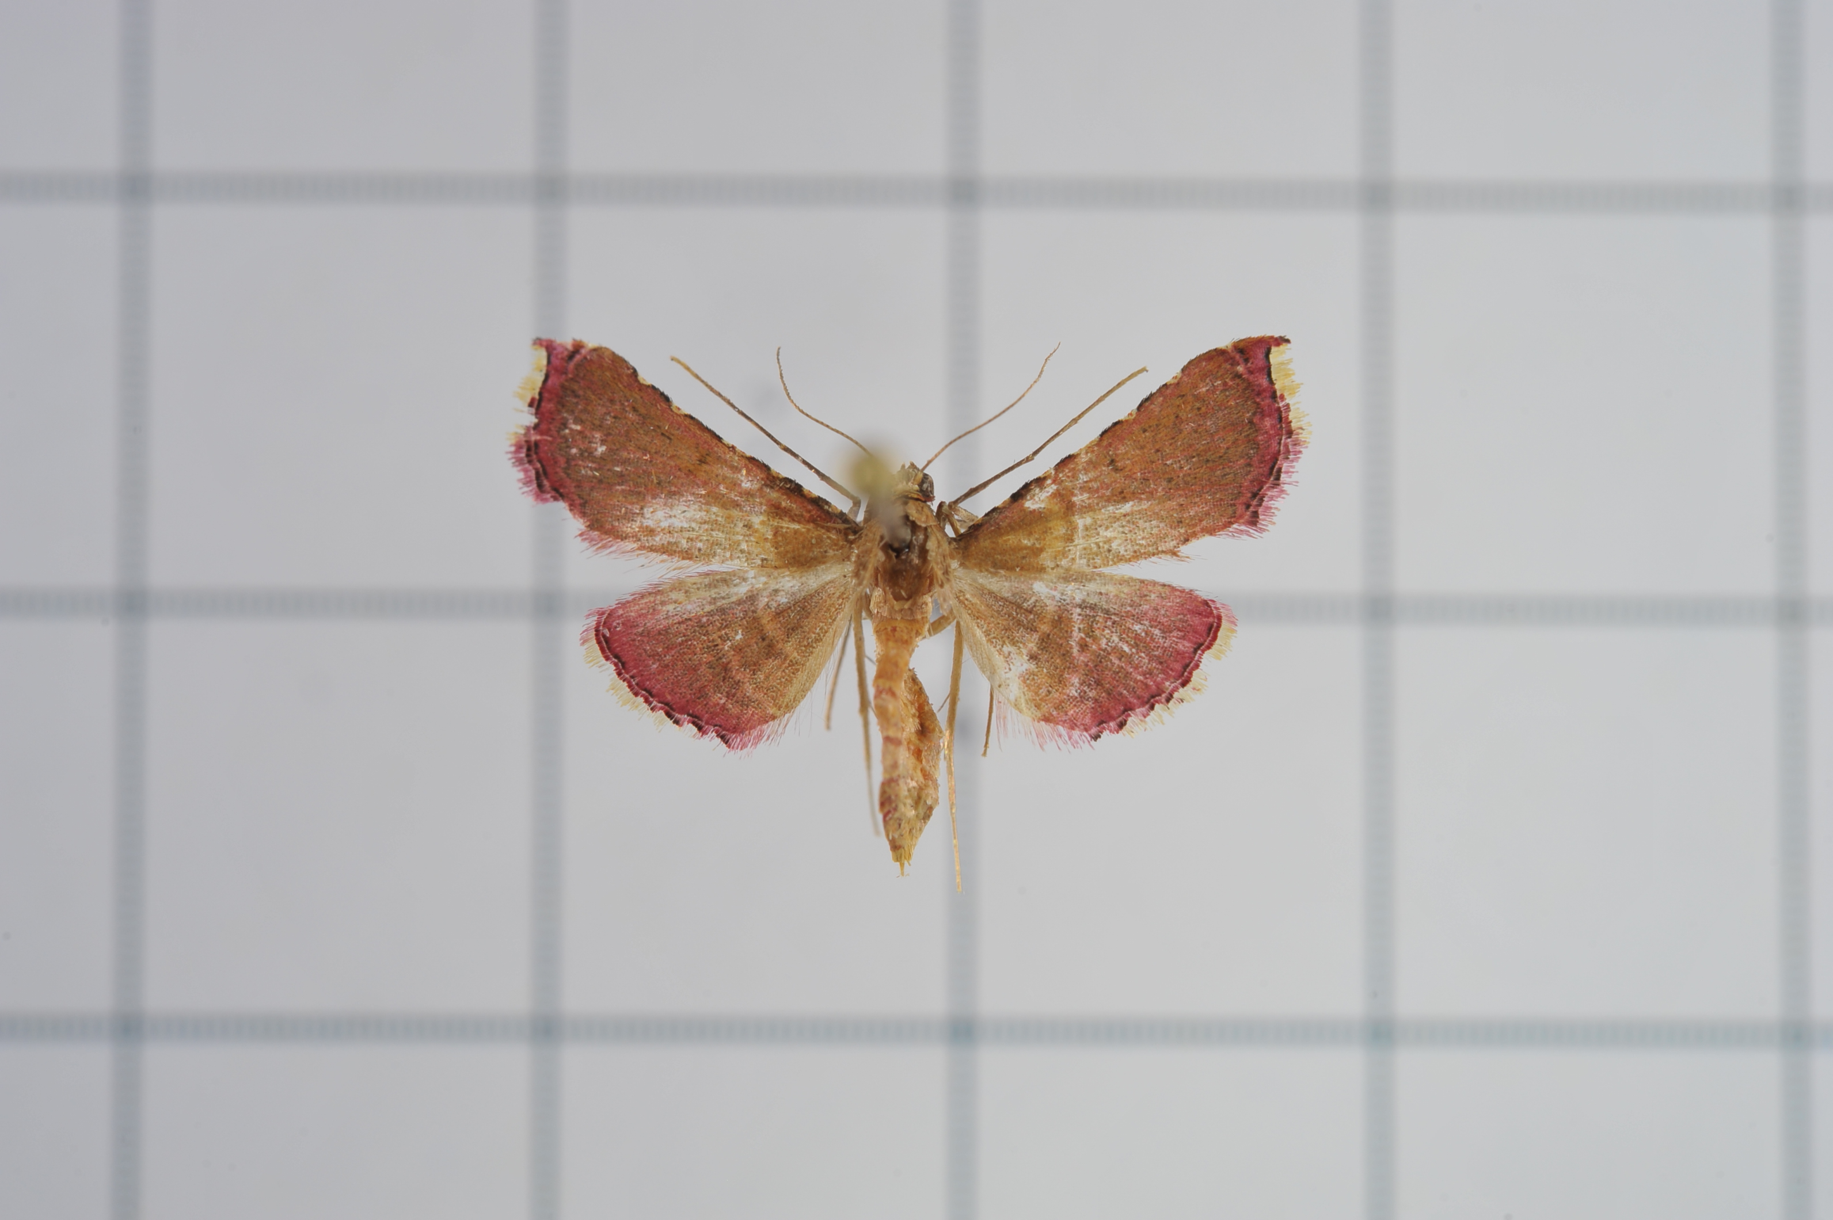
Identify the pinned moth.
Endotricha minialis
